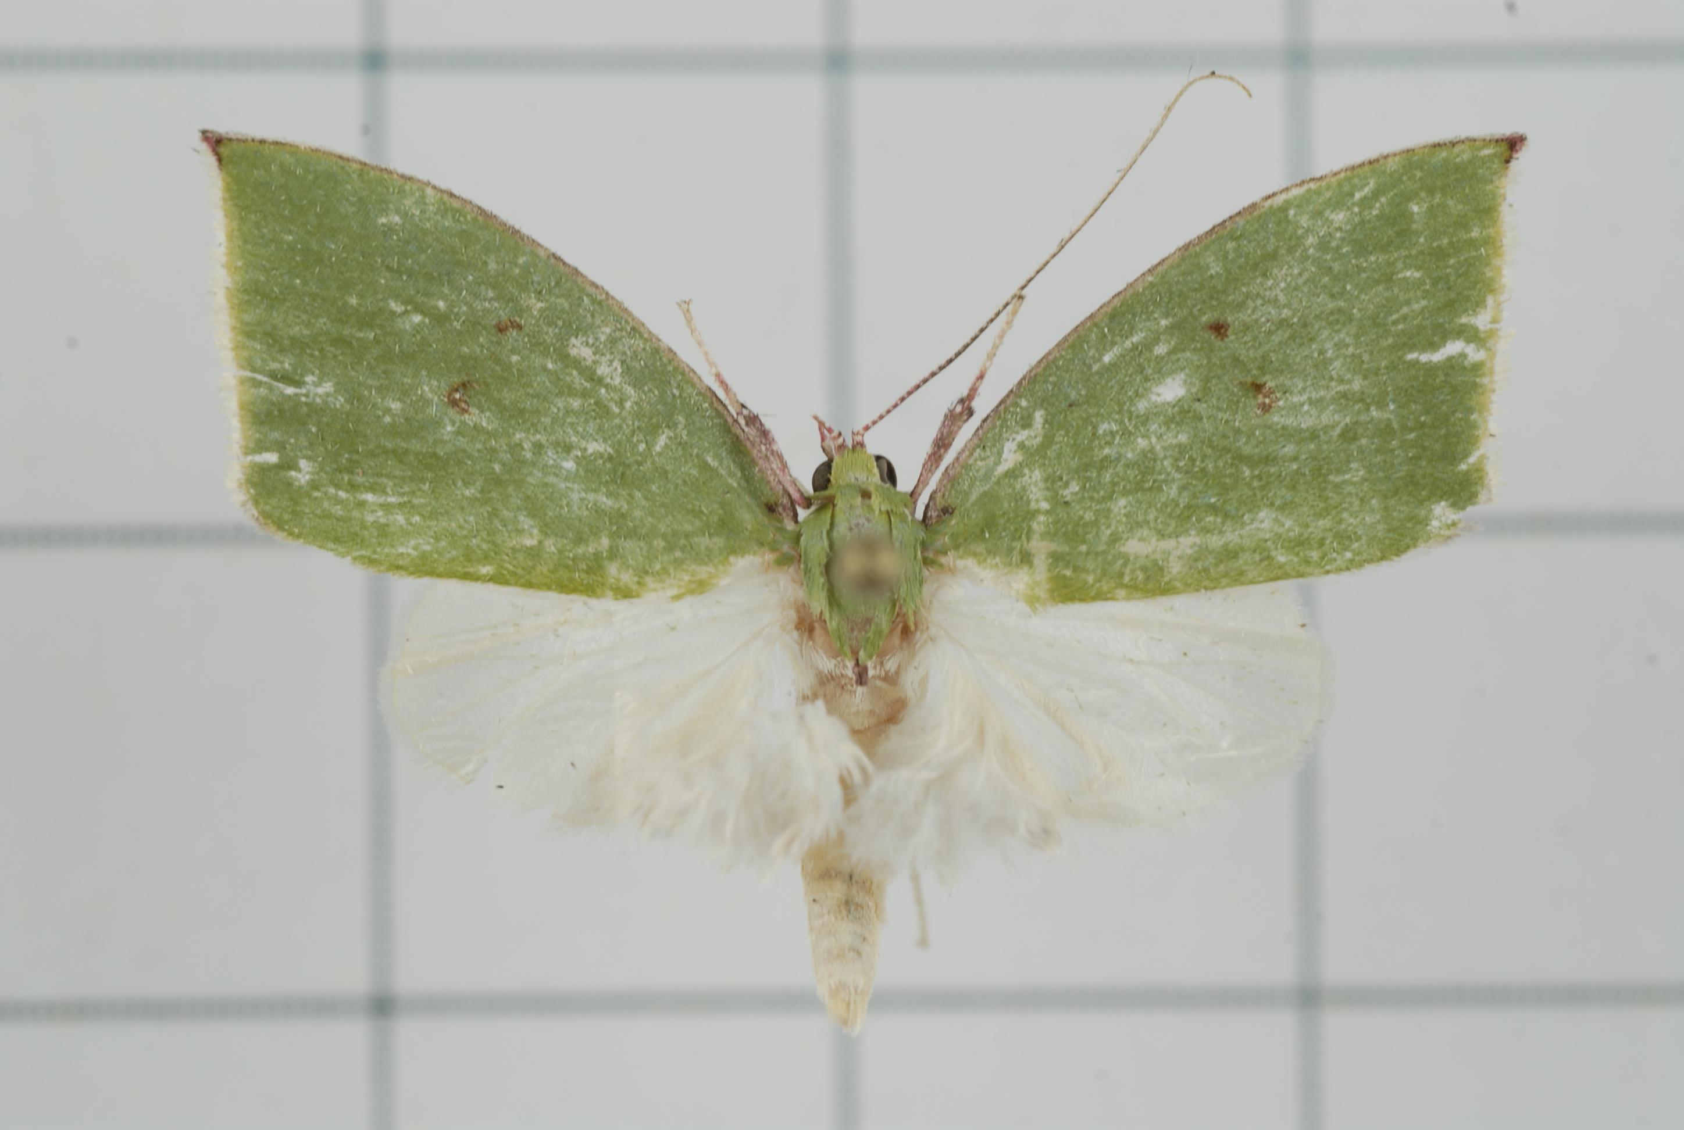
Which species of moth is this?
Tyana falcata
